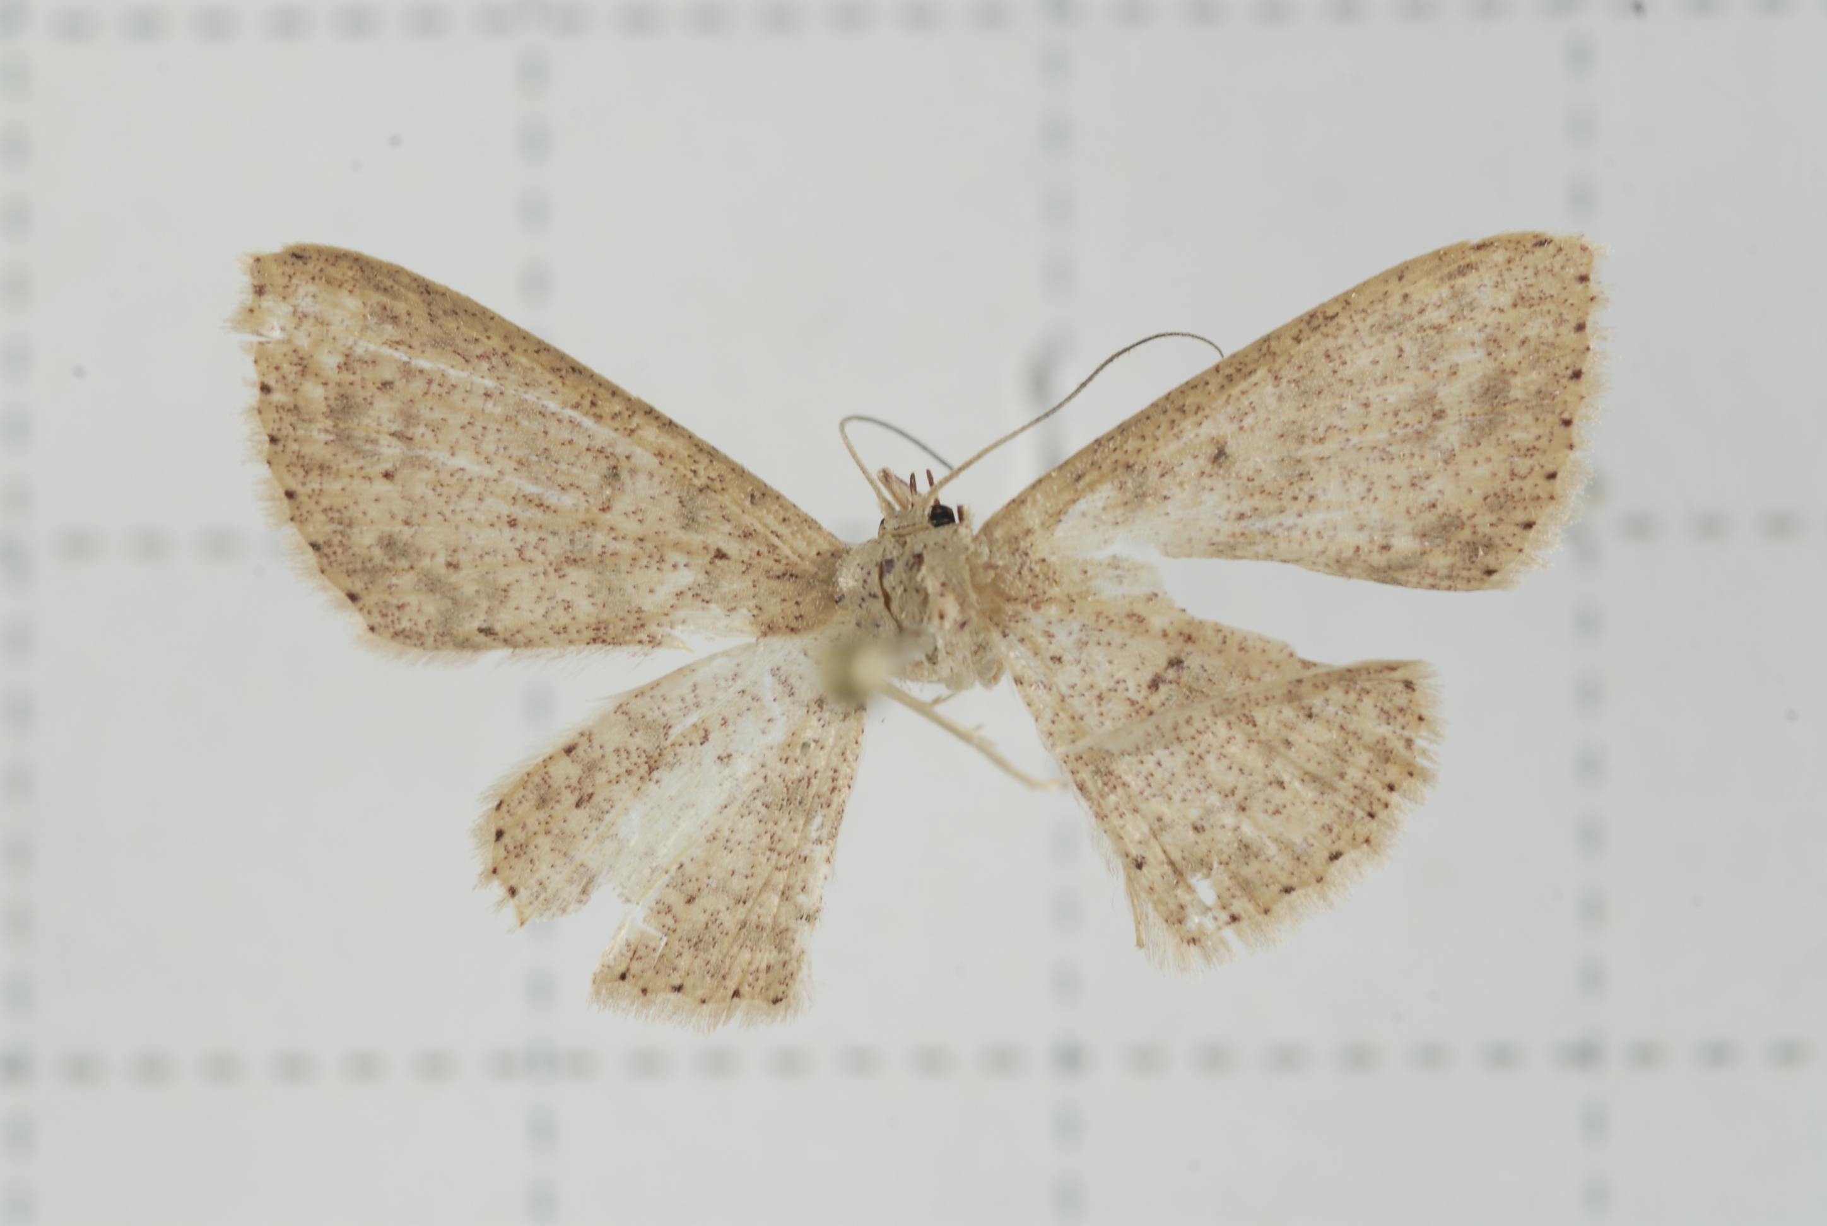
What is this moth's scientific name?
Perixera illepidaria
